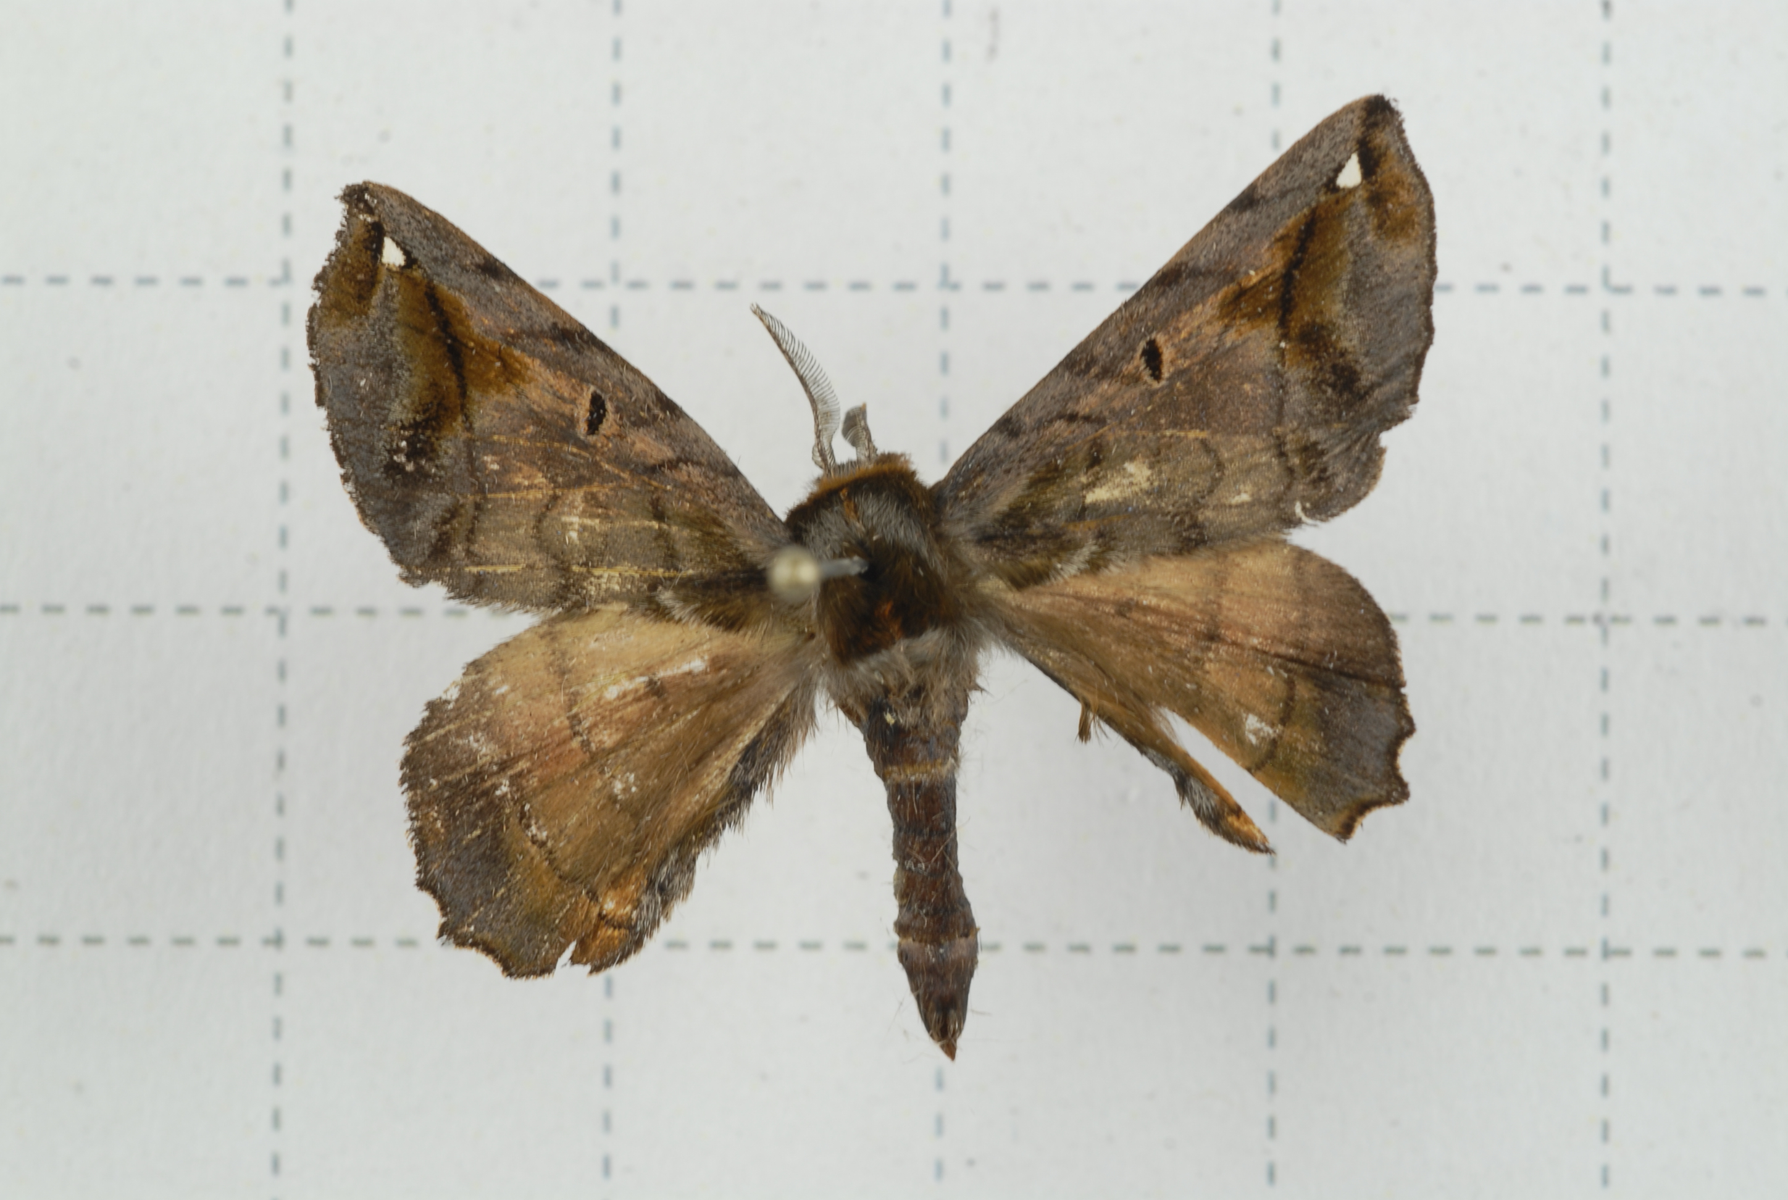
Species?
Prismosticta fenestrata
